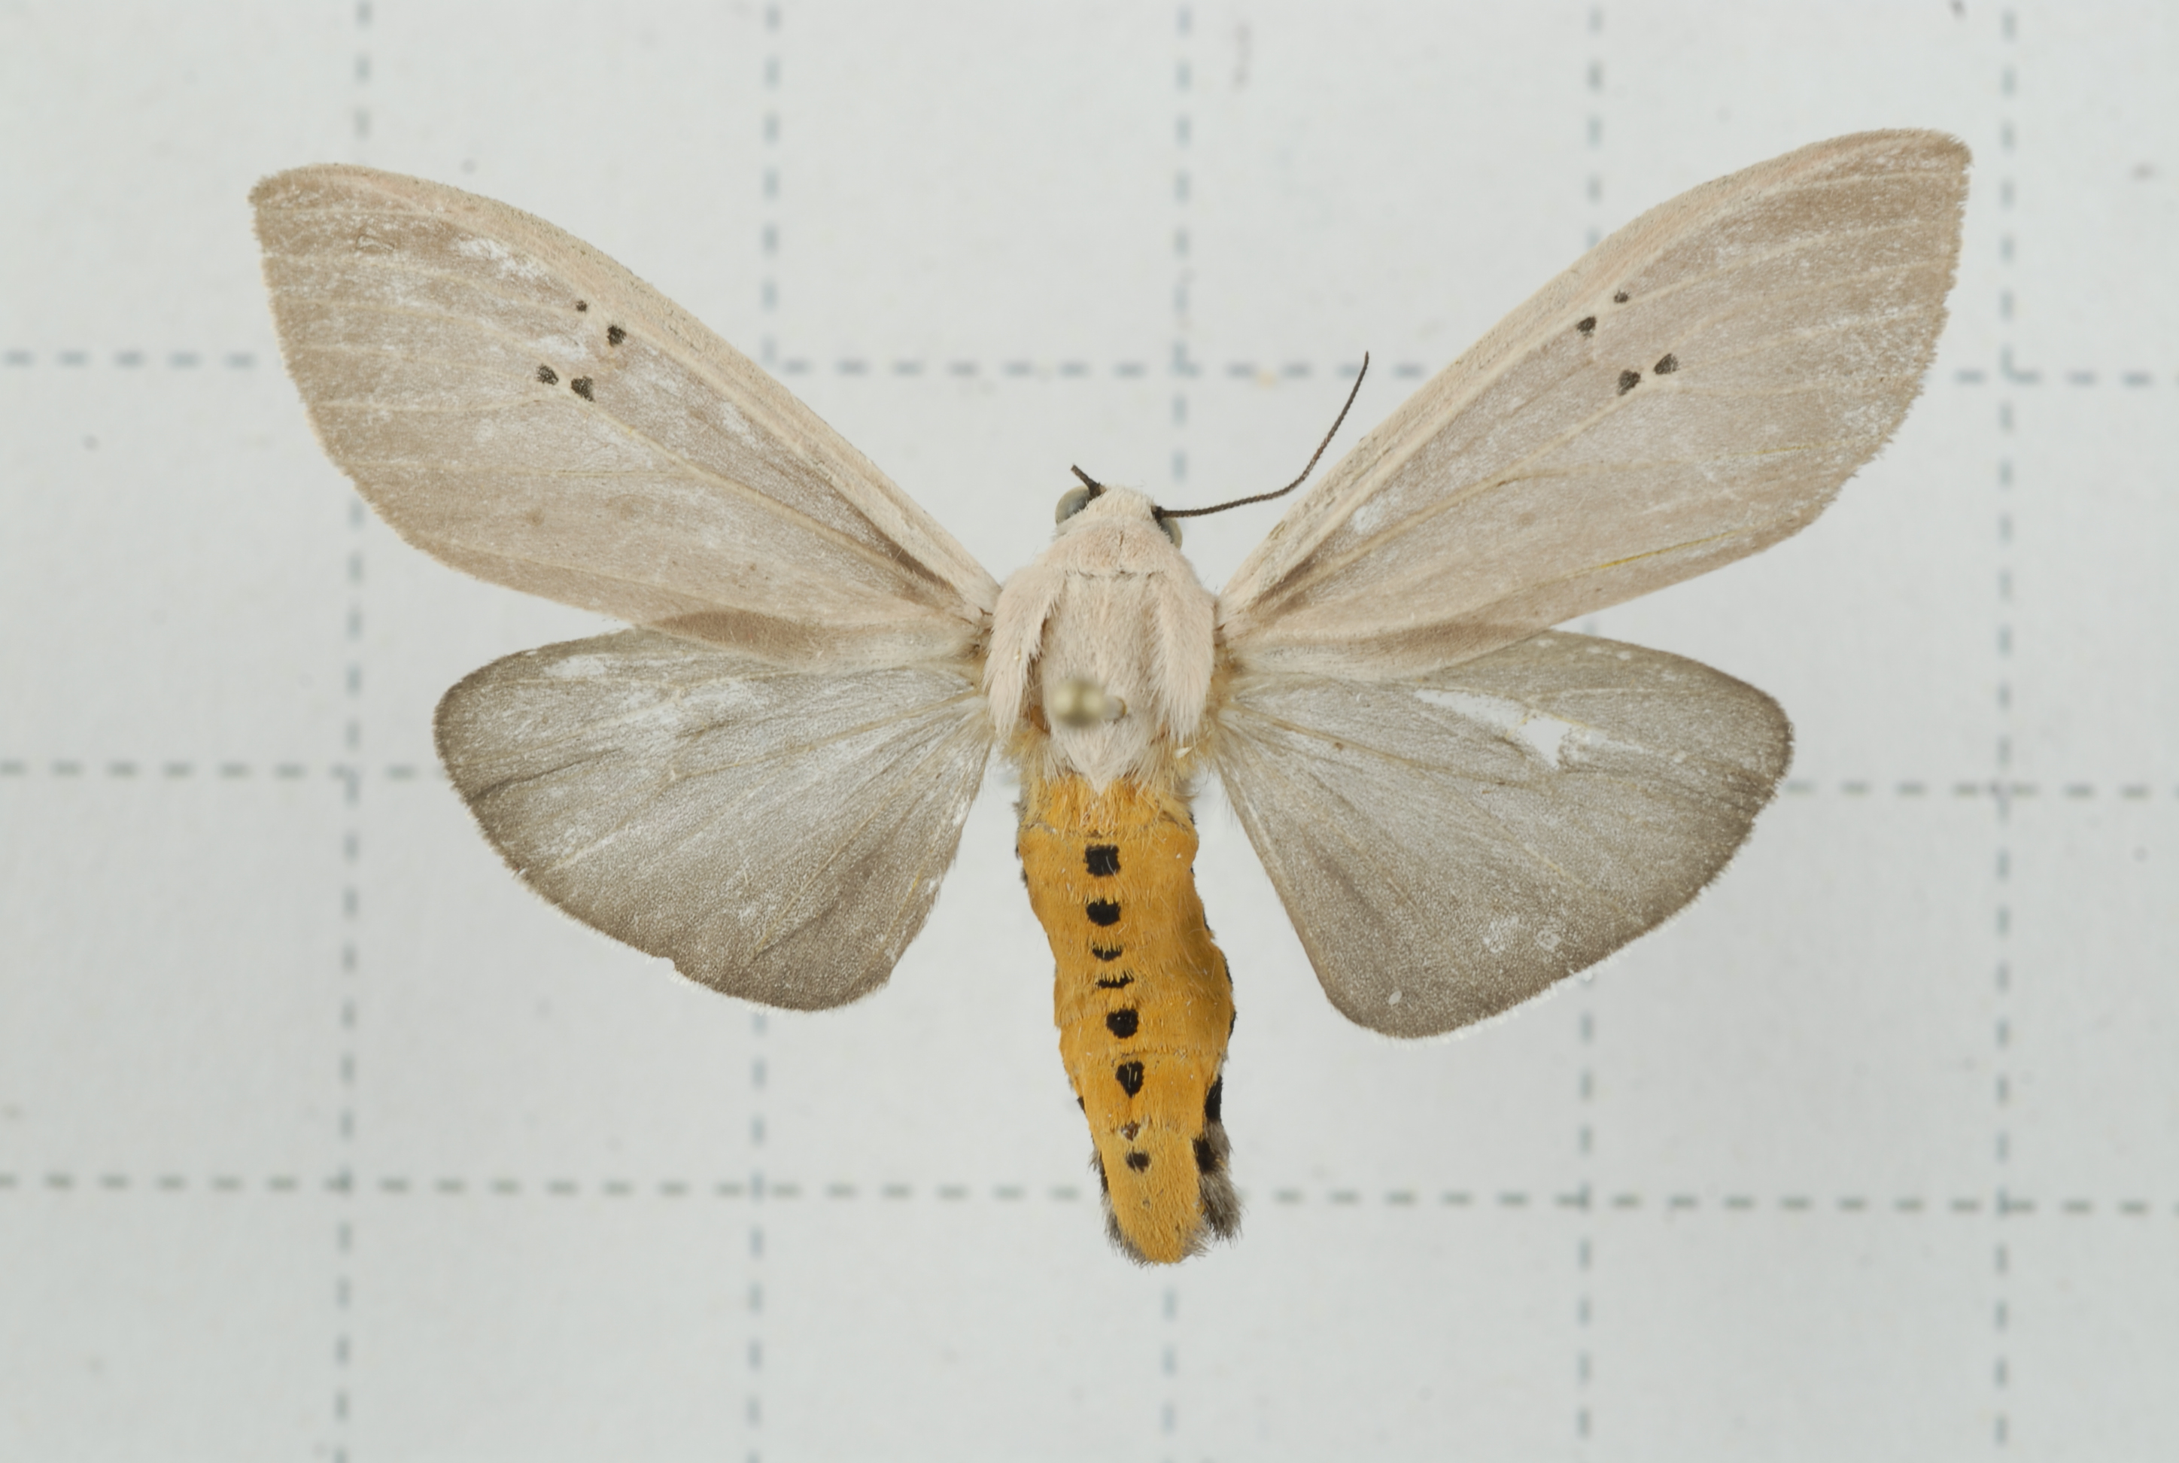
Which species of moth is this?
Creatonotos transiens koni
